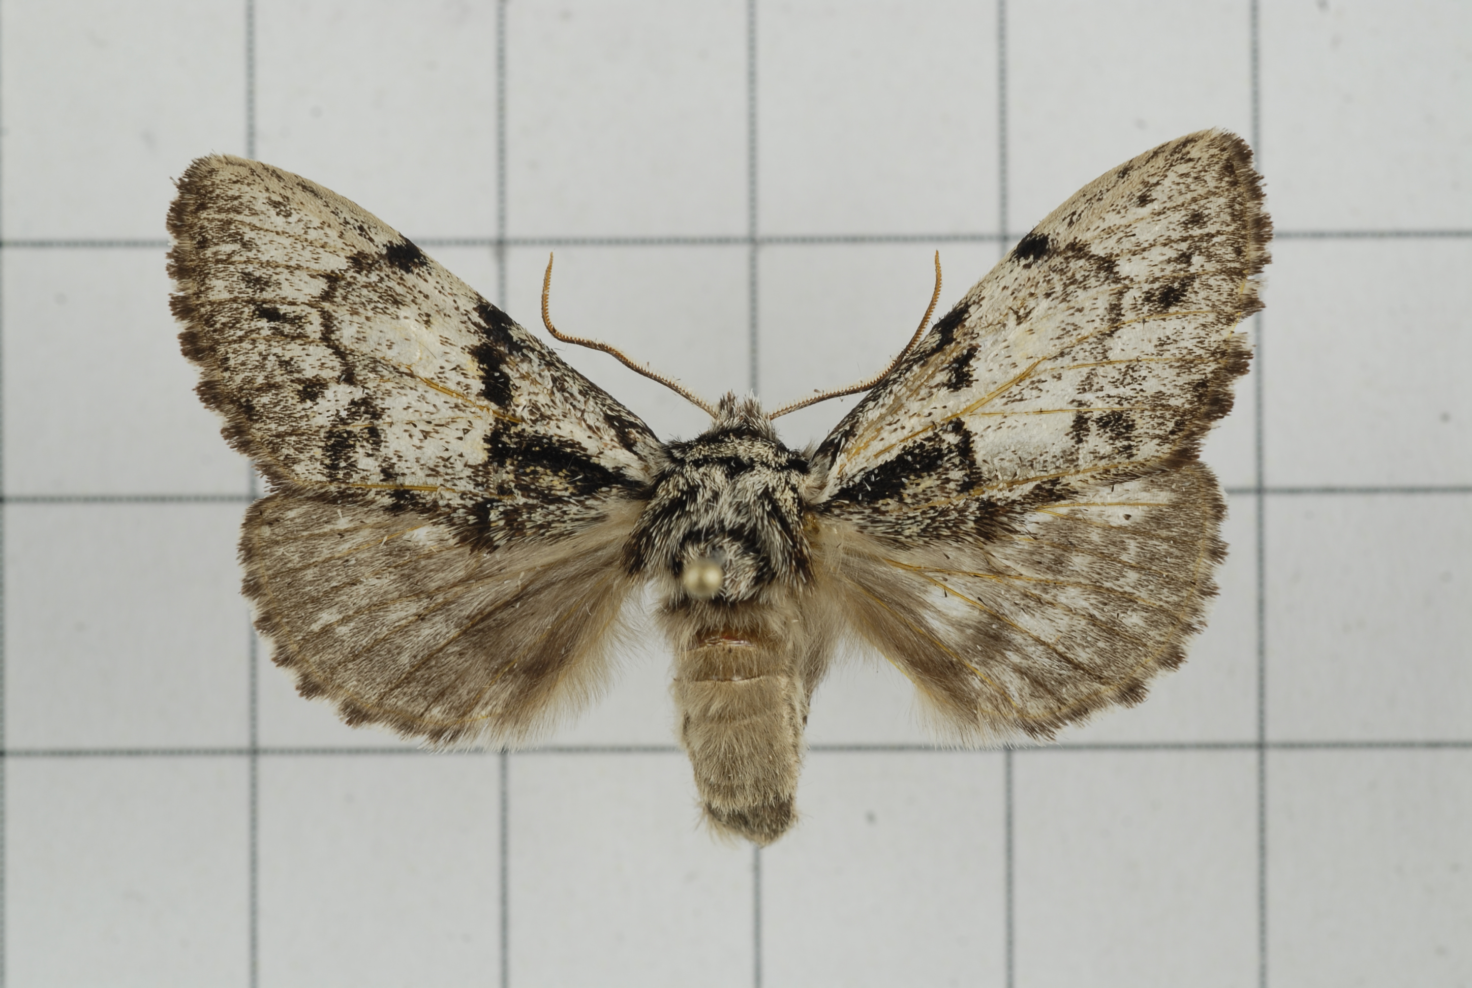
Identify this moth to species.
Phalerodonta manleyi formosana
